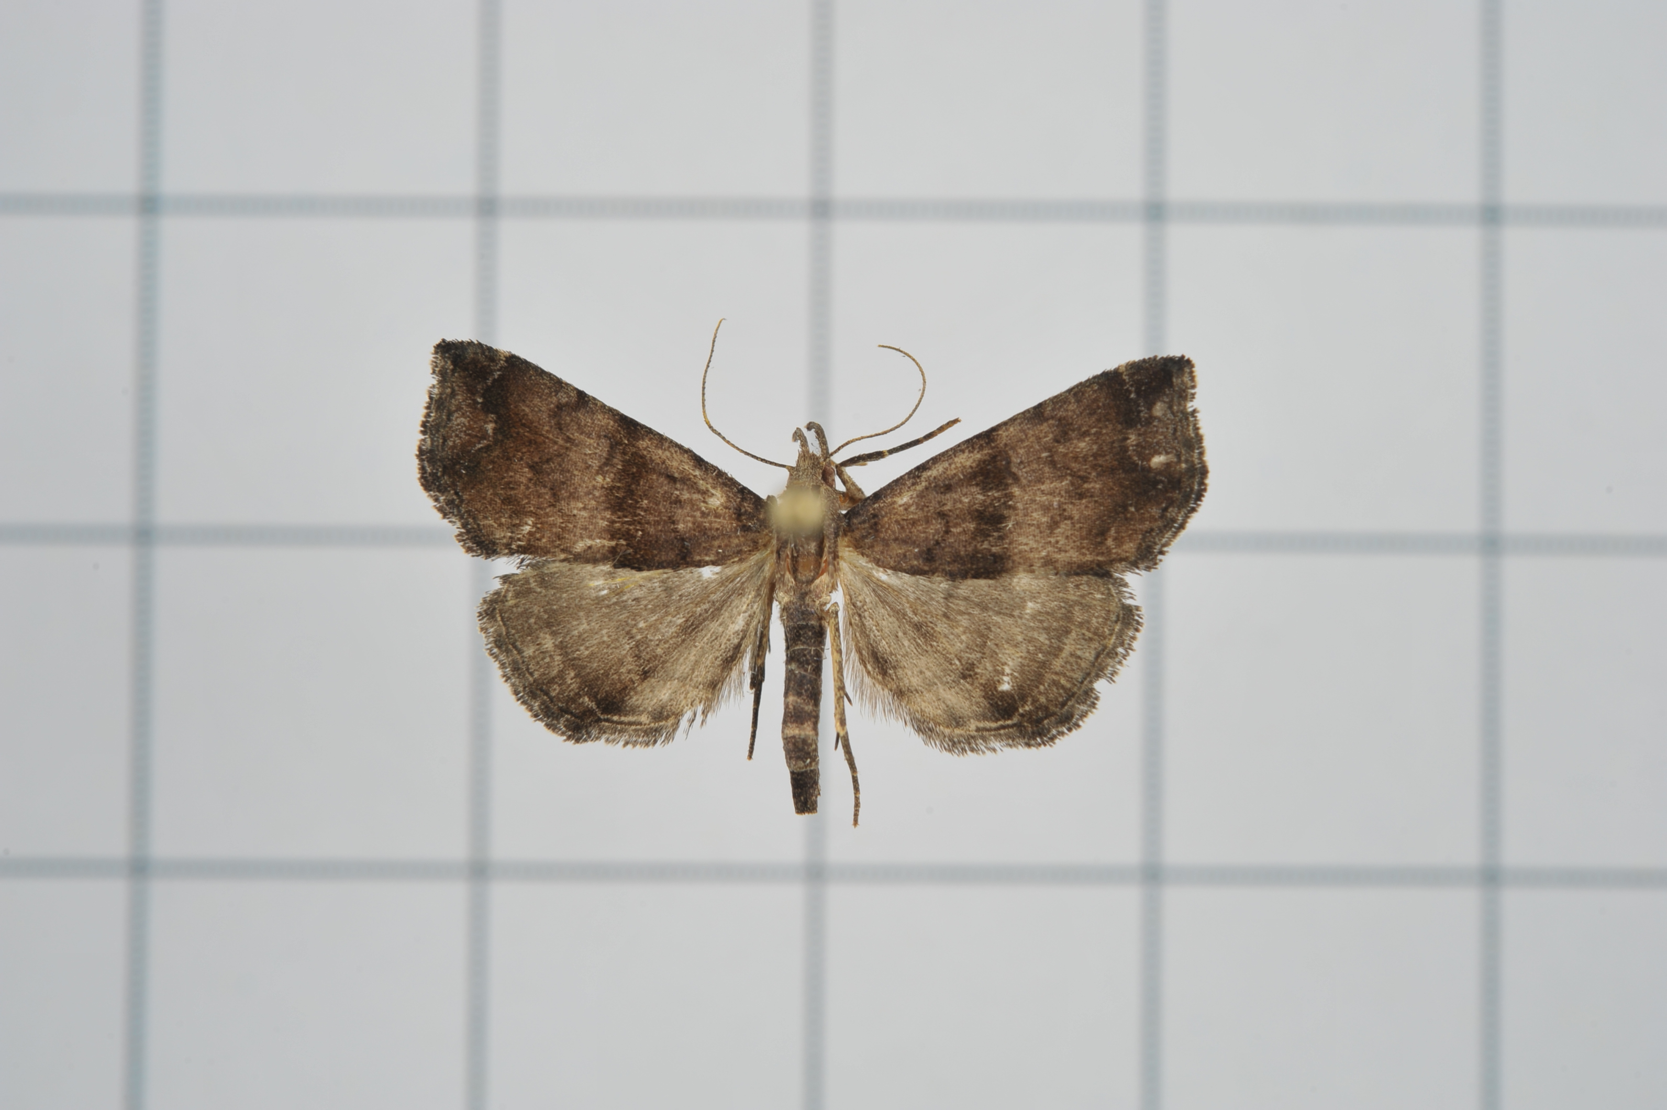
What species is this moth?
Hipoepa fractalis
